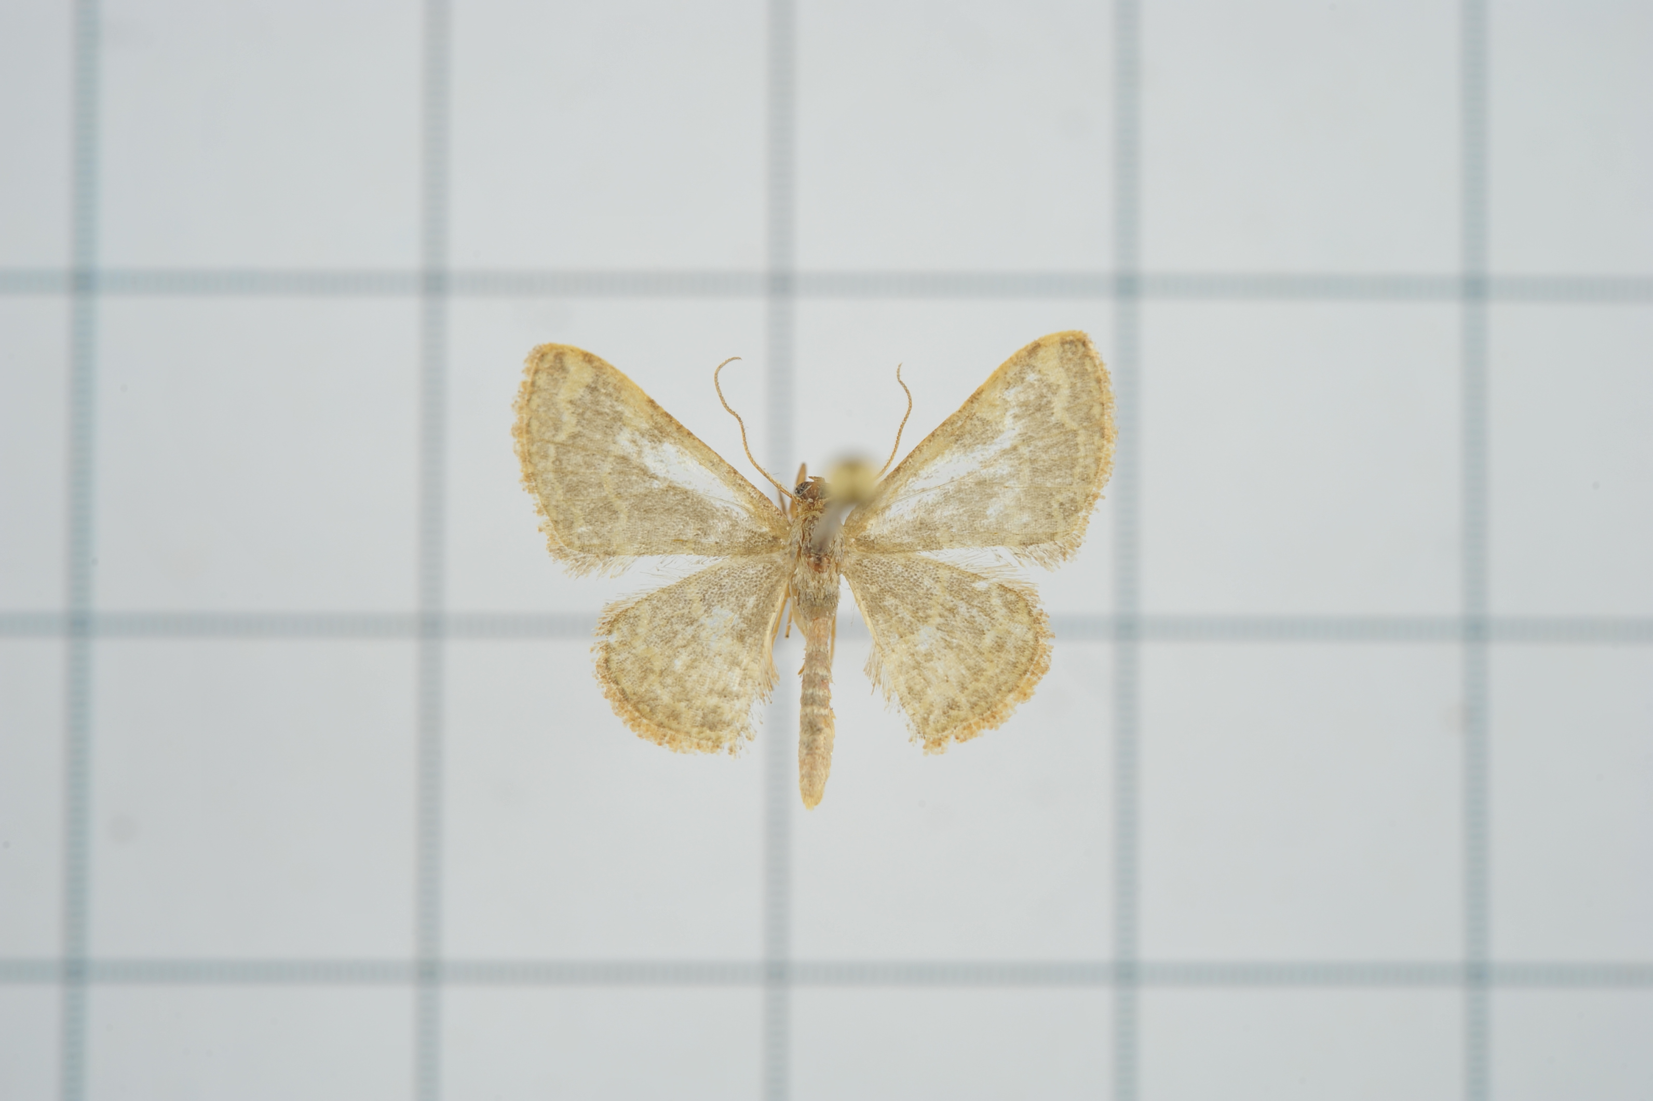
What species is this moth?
Idaea costiguttata
